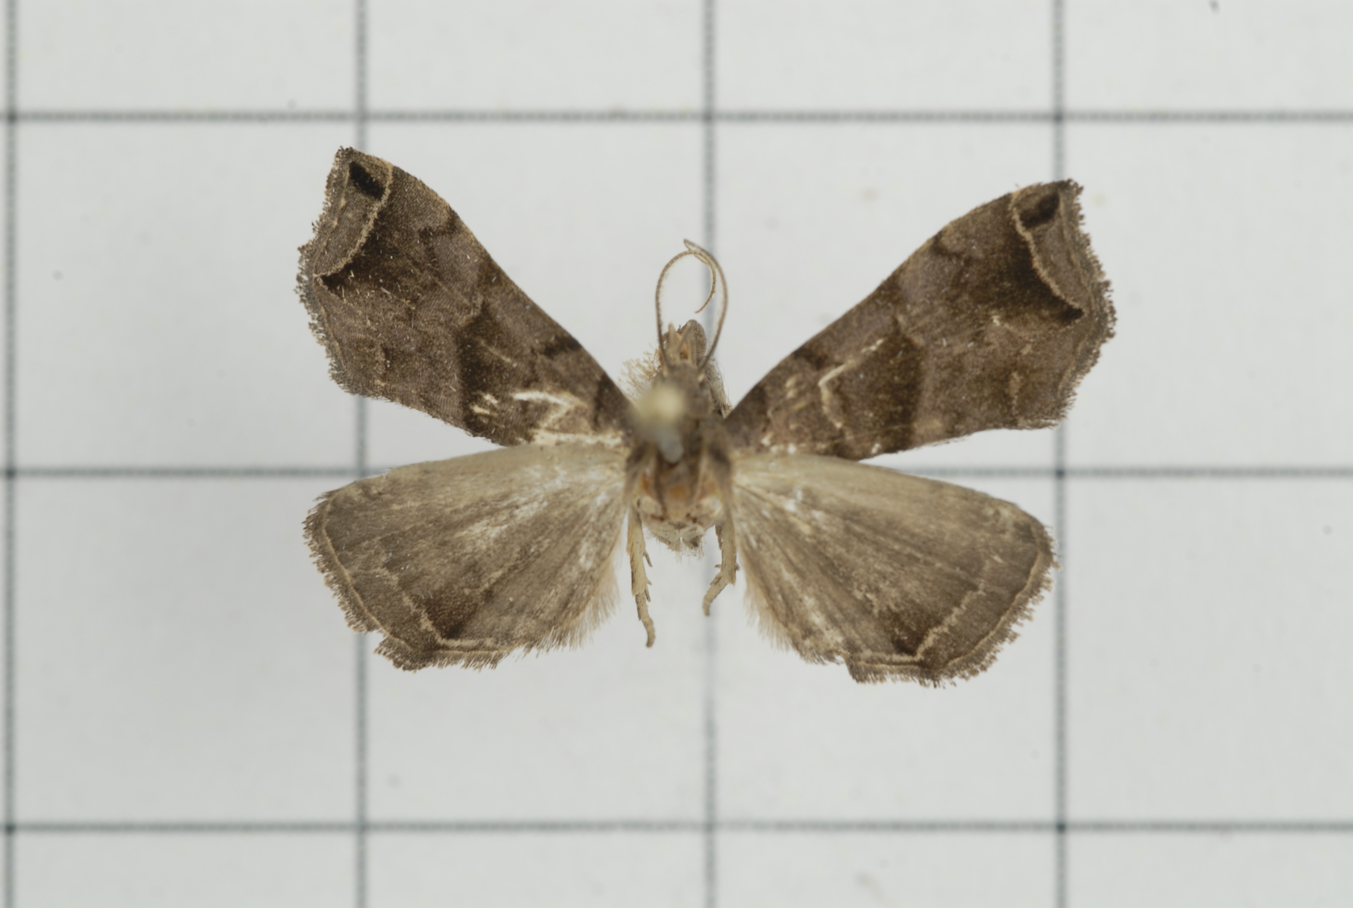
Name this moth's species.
Hipoepa biasalis
